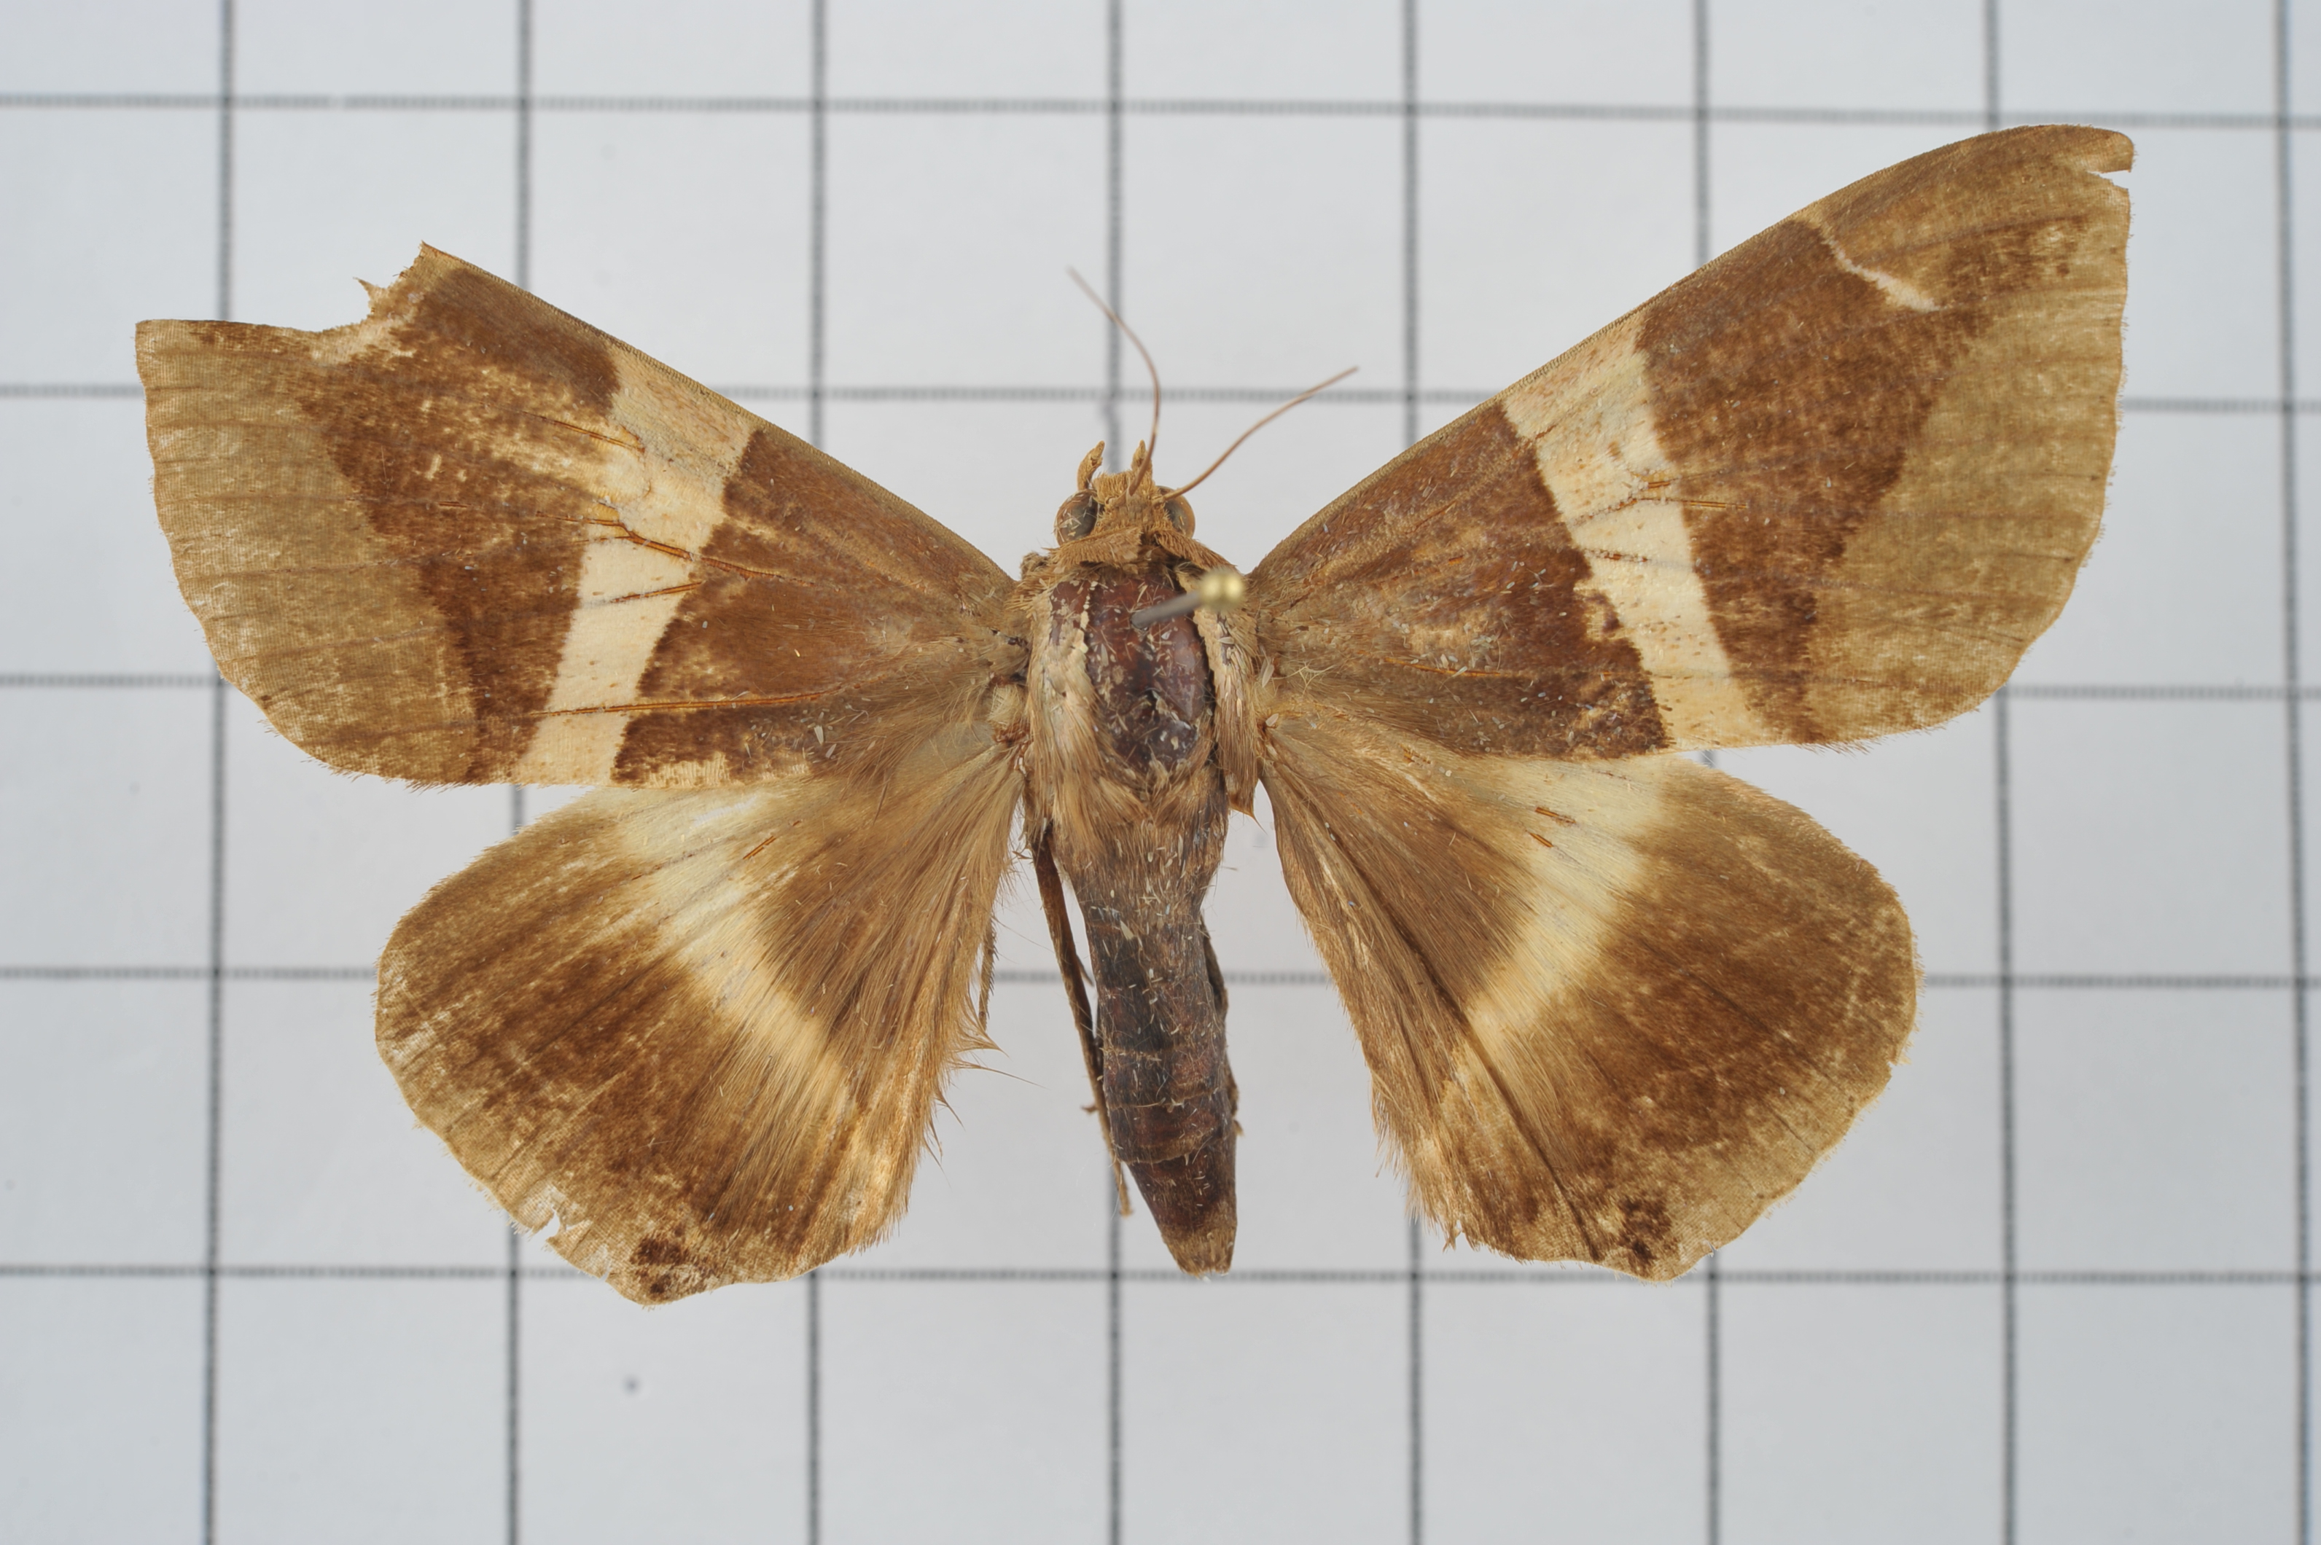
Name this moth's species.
Bastilla praetermissa
